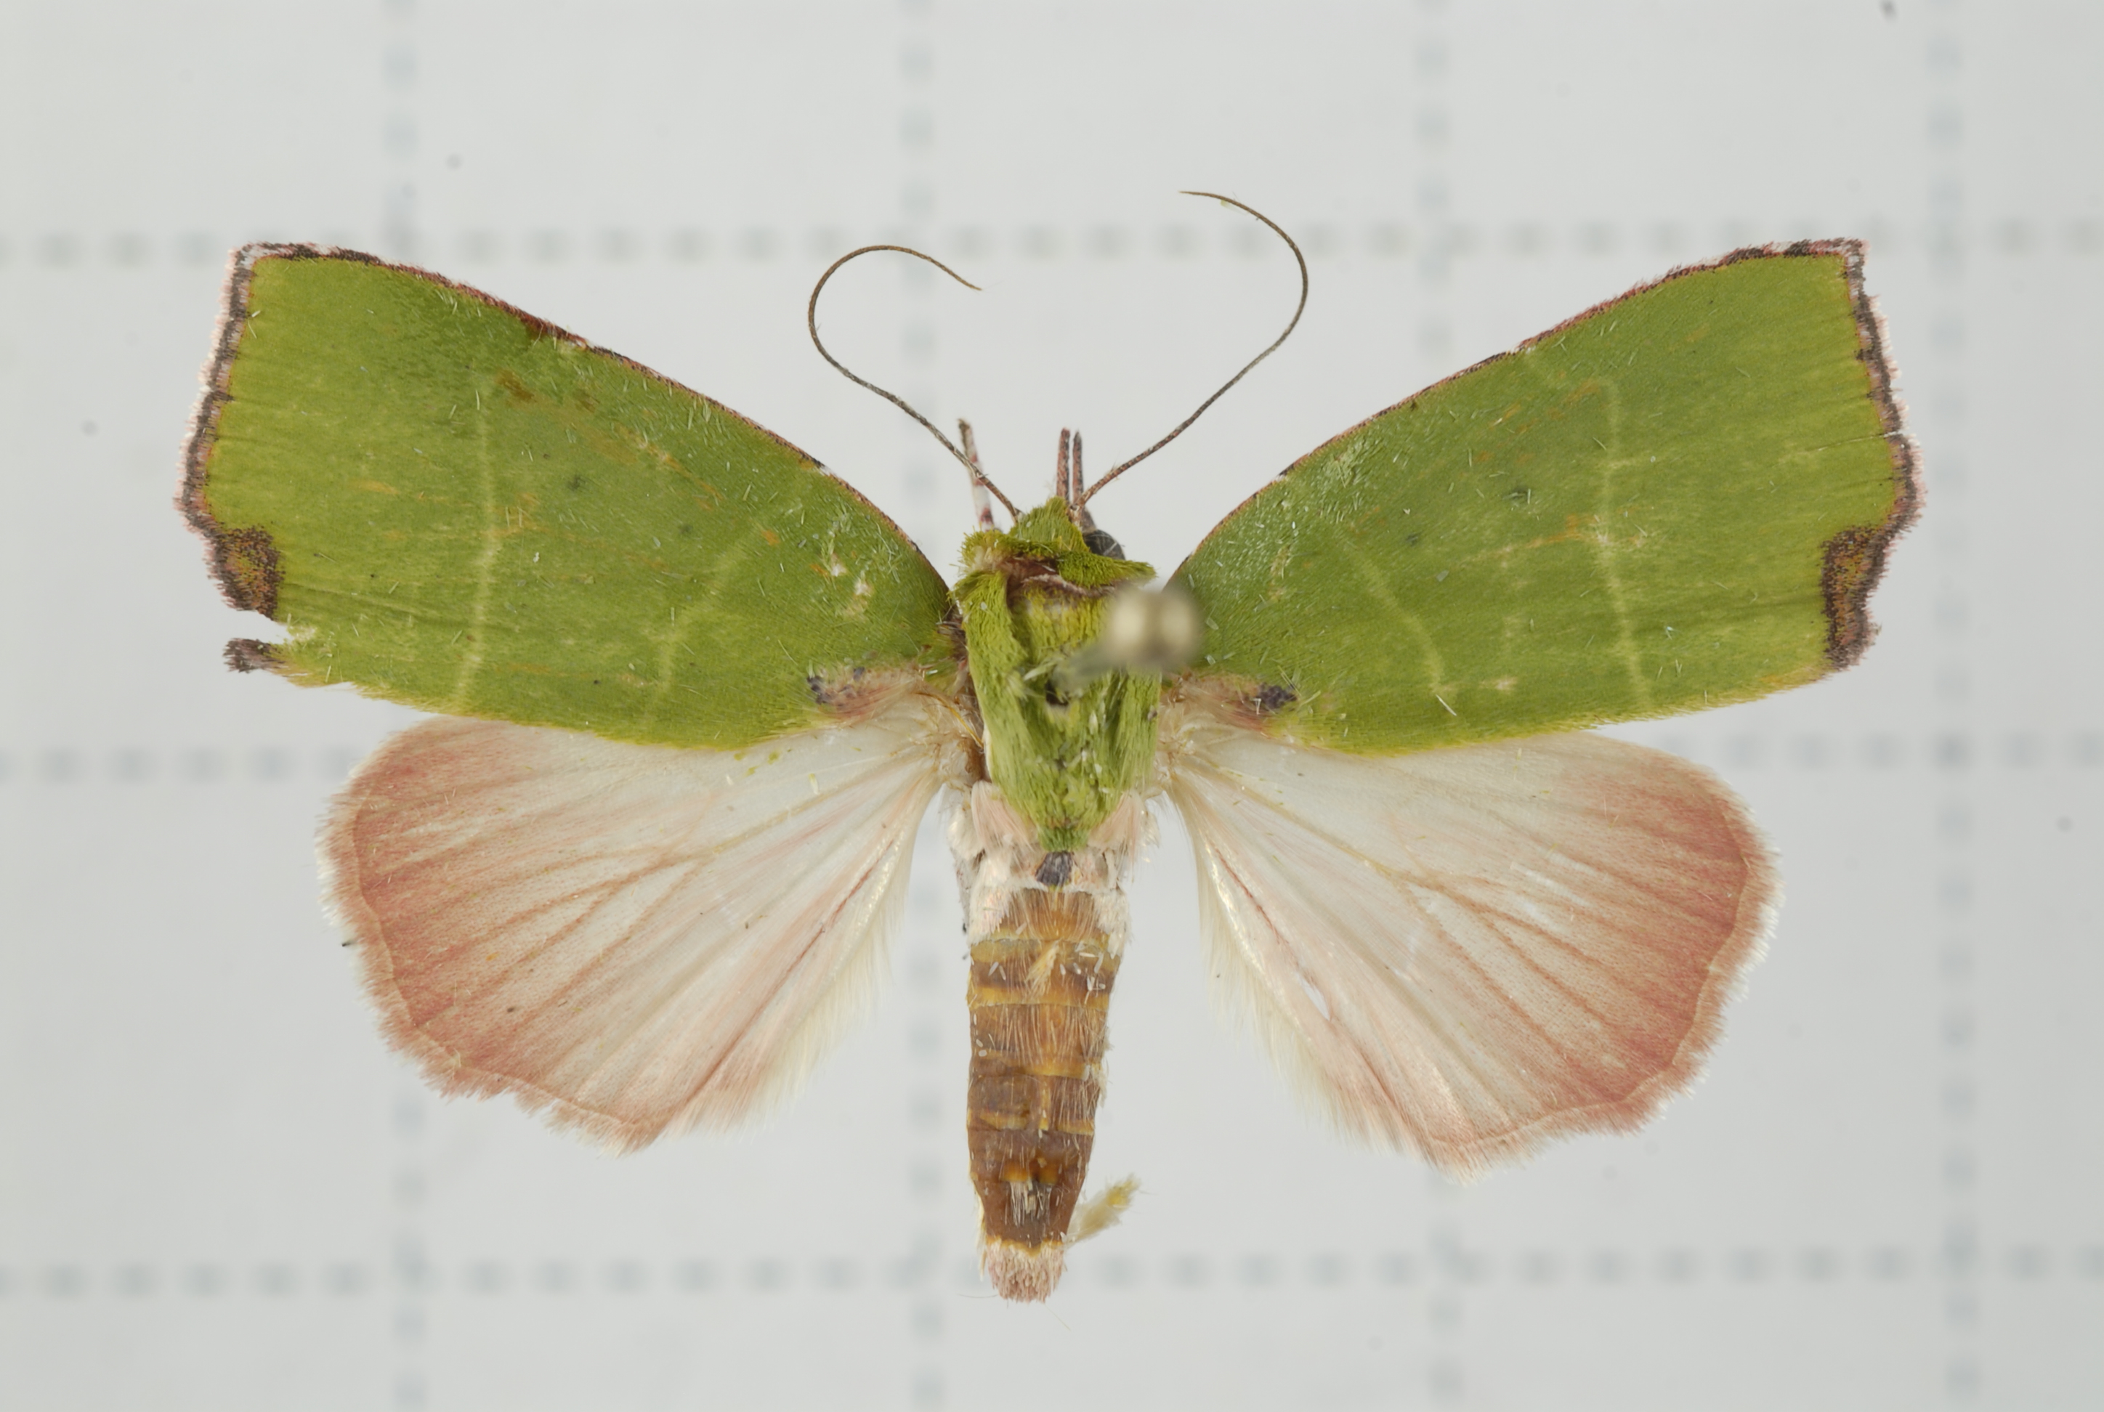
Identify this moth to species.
Paracrama angulata
